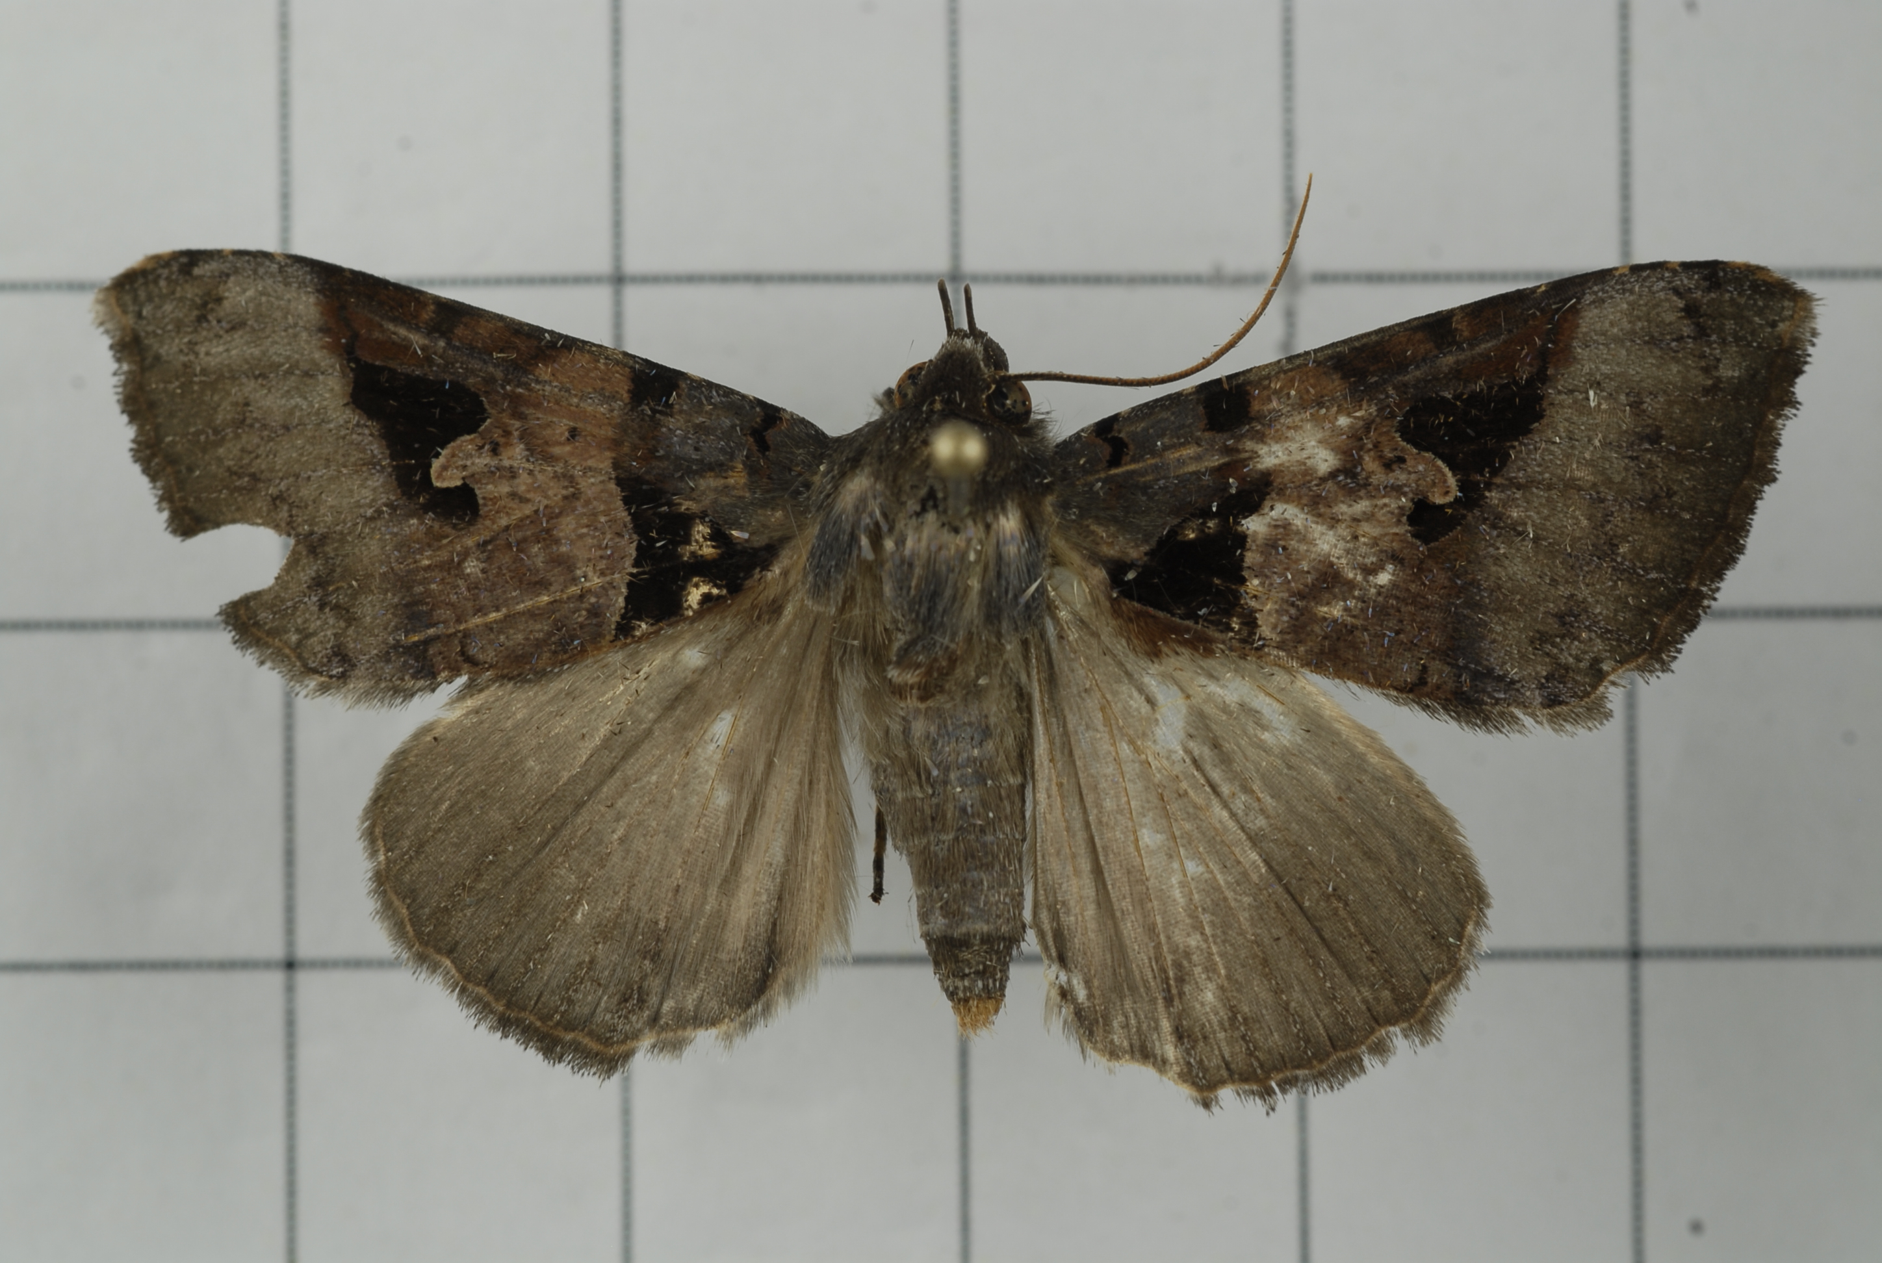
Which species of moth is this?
Avatha chinensis
